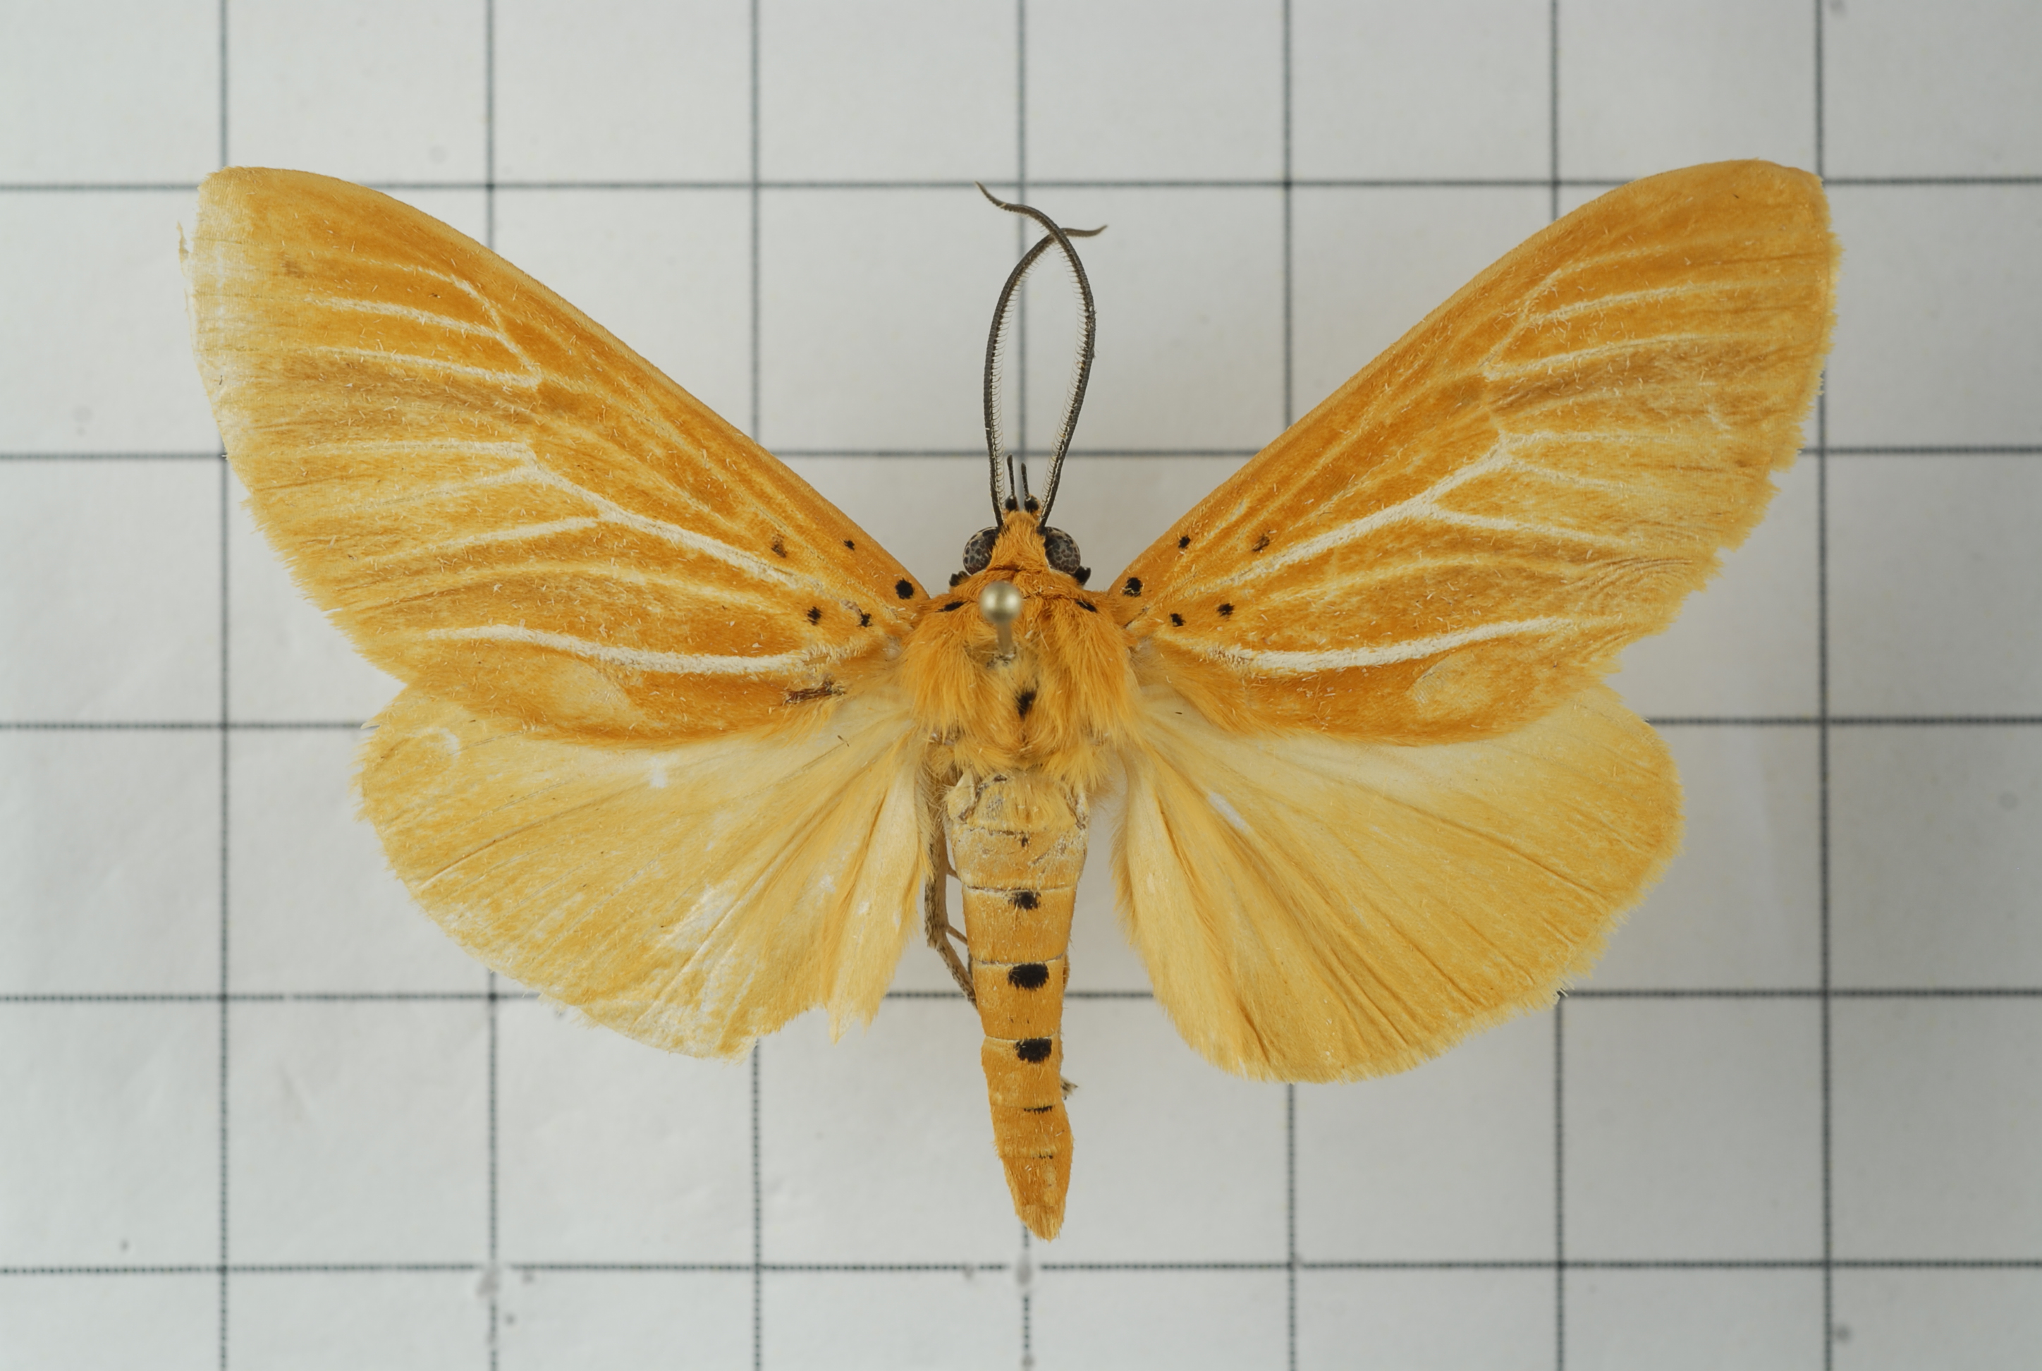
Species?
Asota egens confinis
